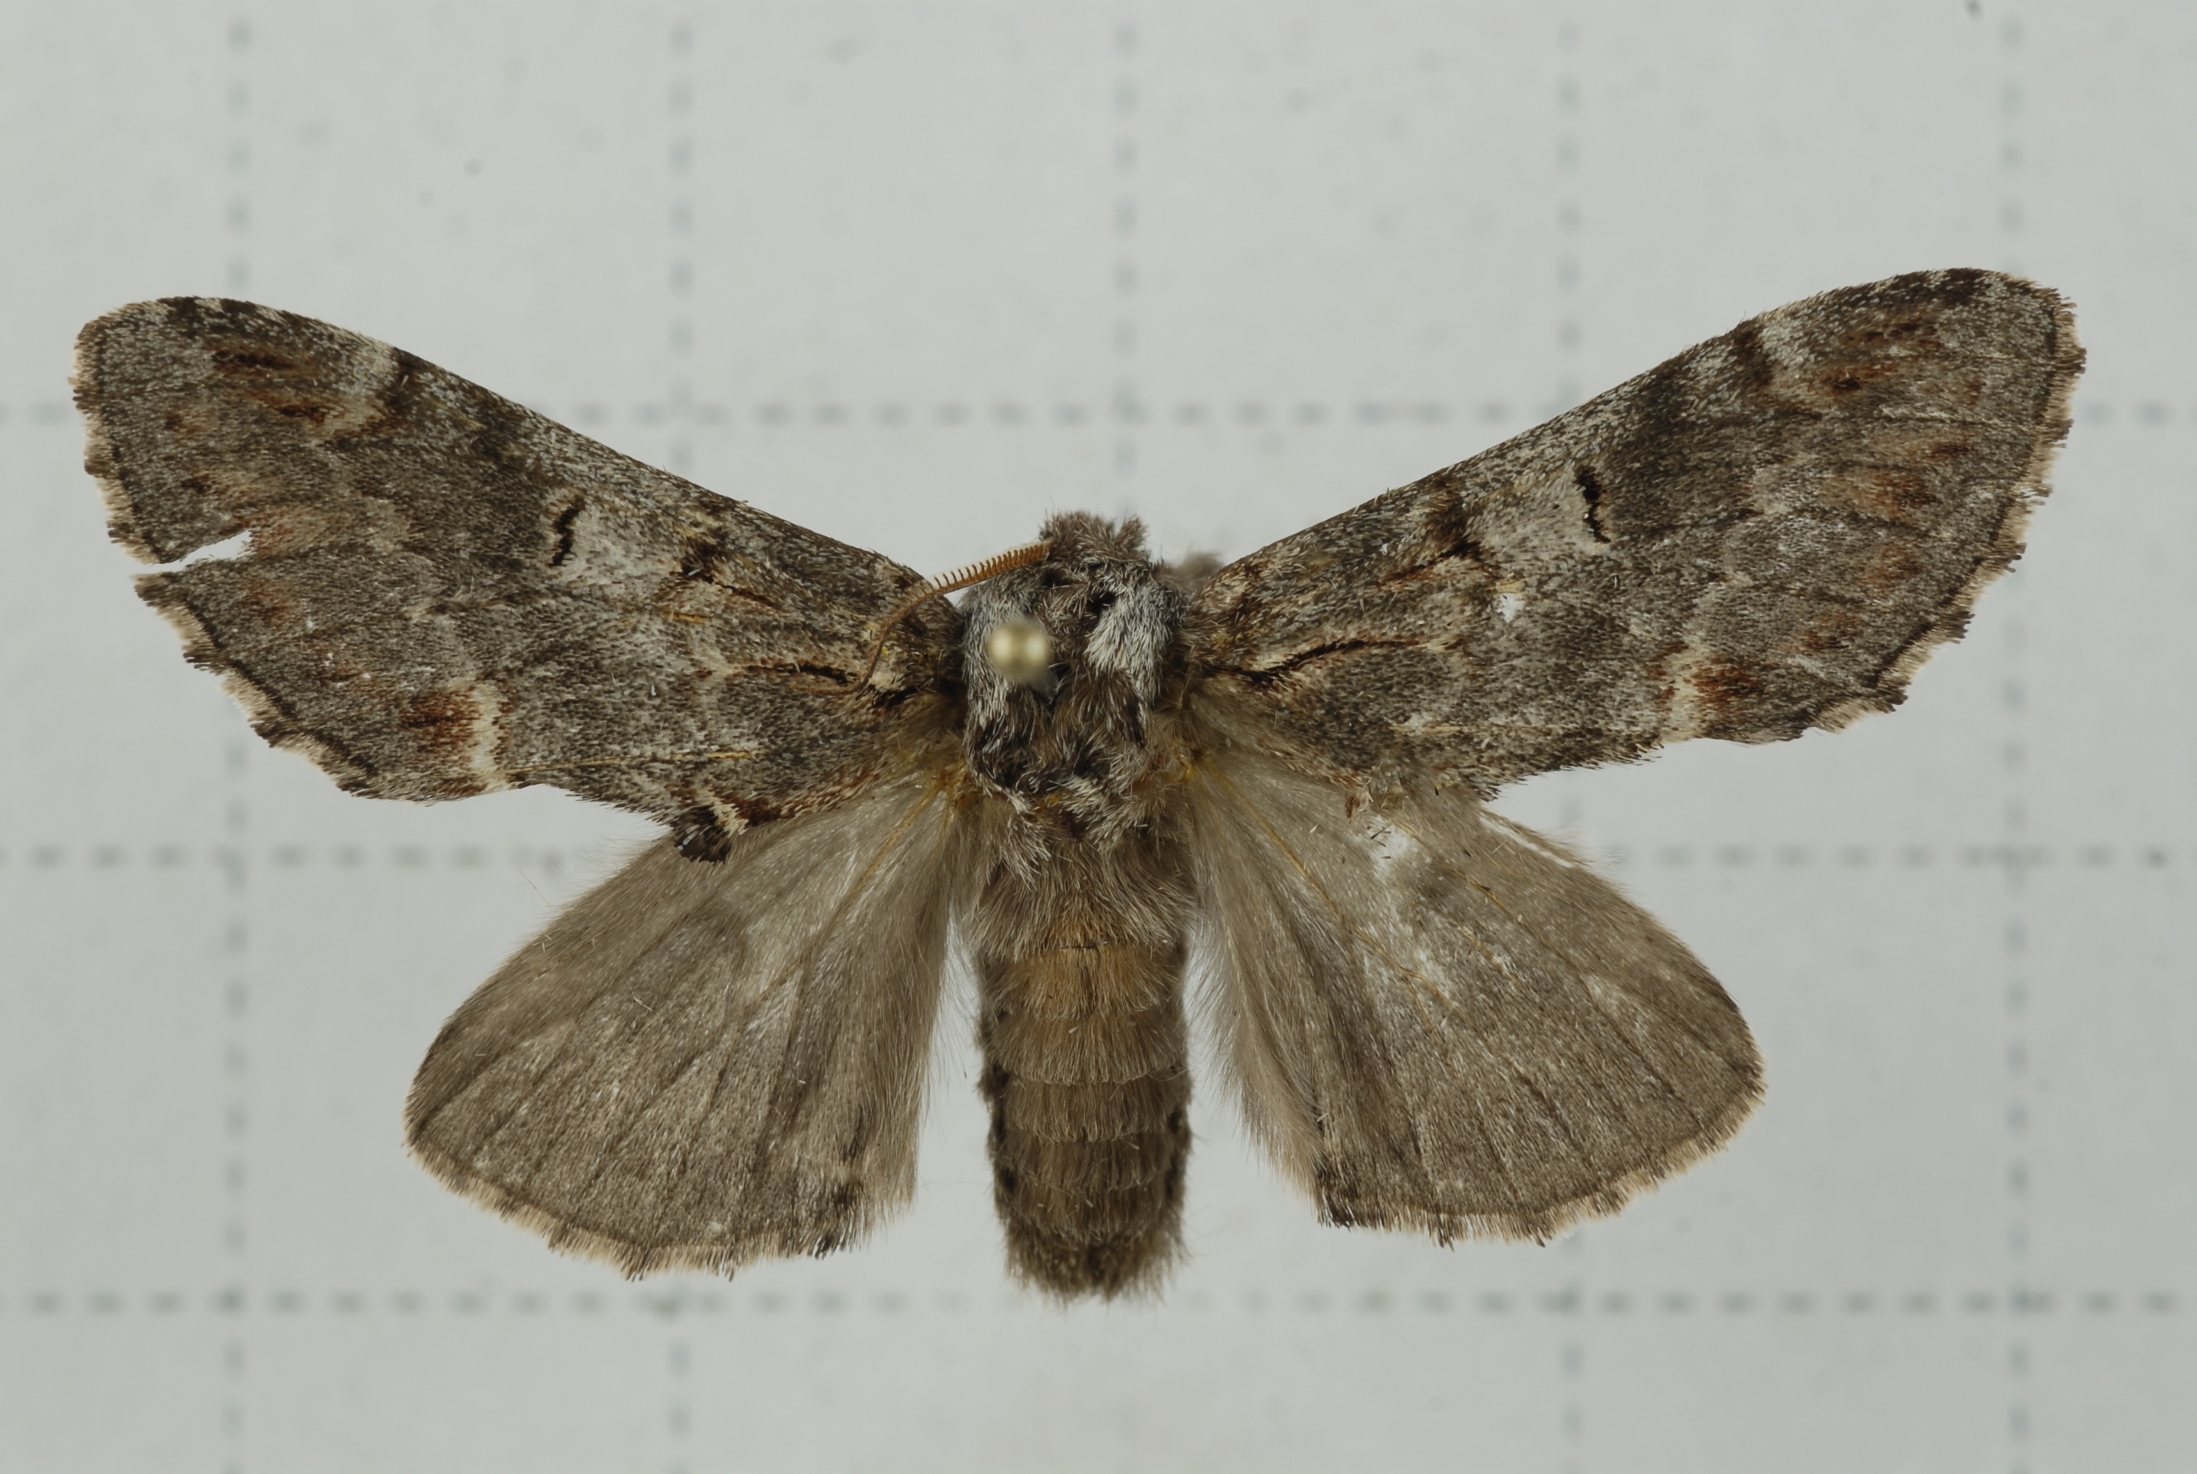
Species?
Notodonta griseotincta
